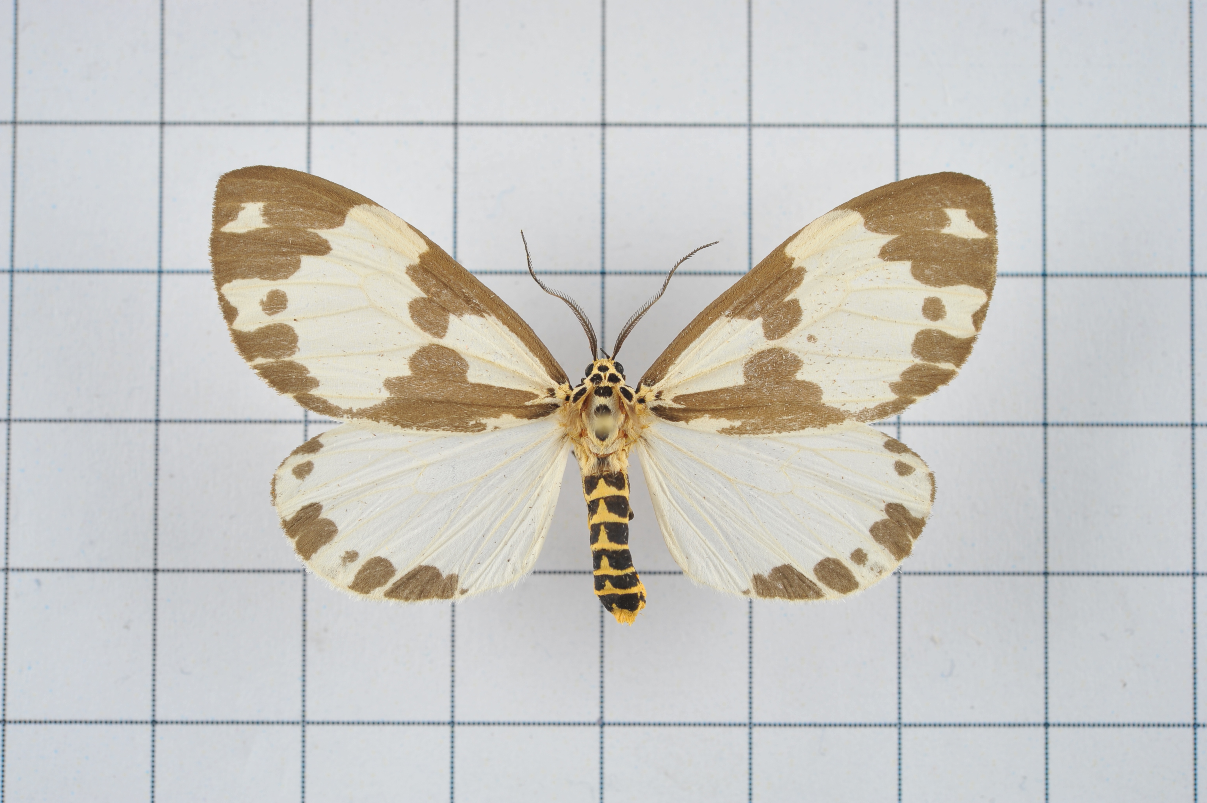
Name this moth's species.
Nyctemera carissima formosana
